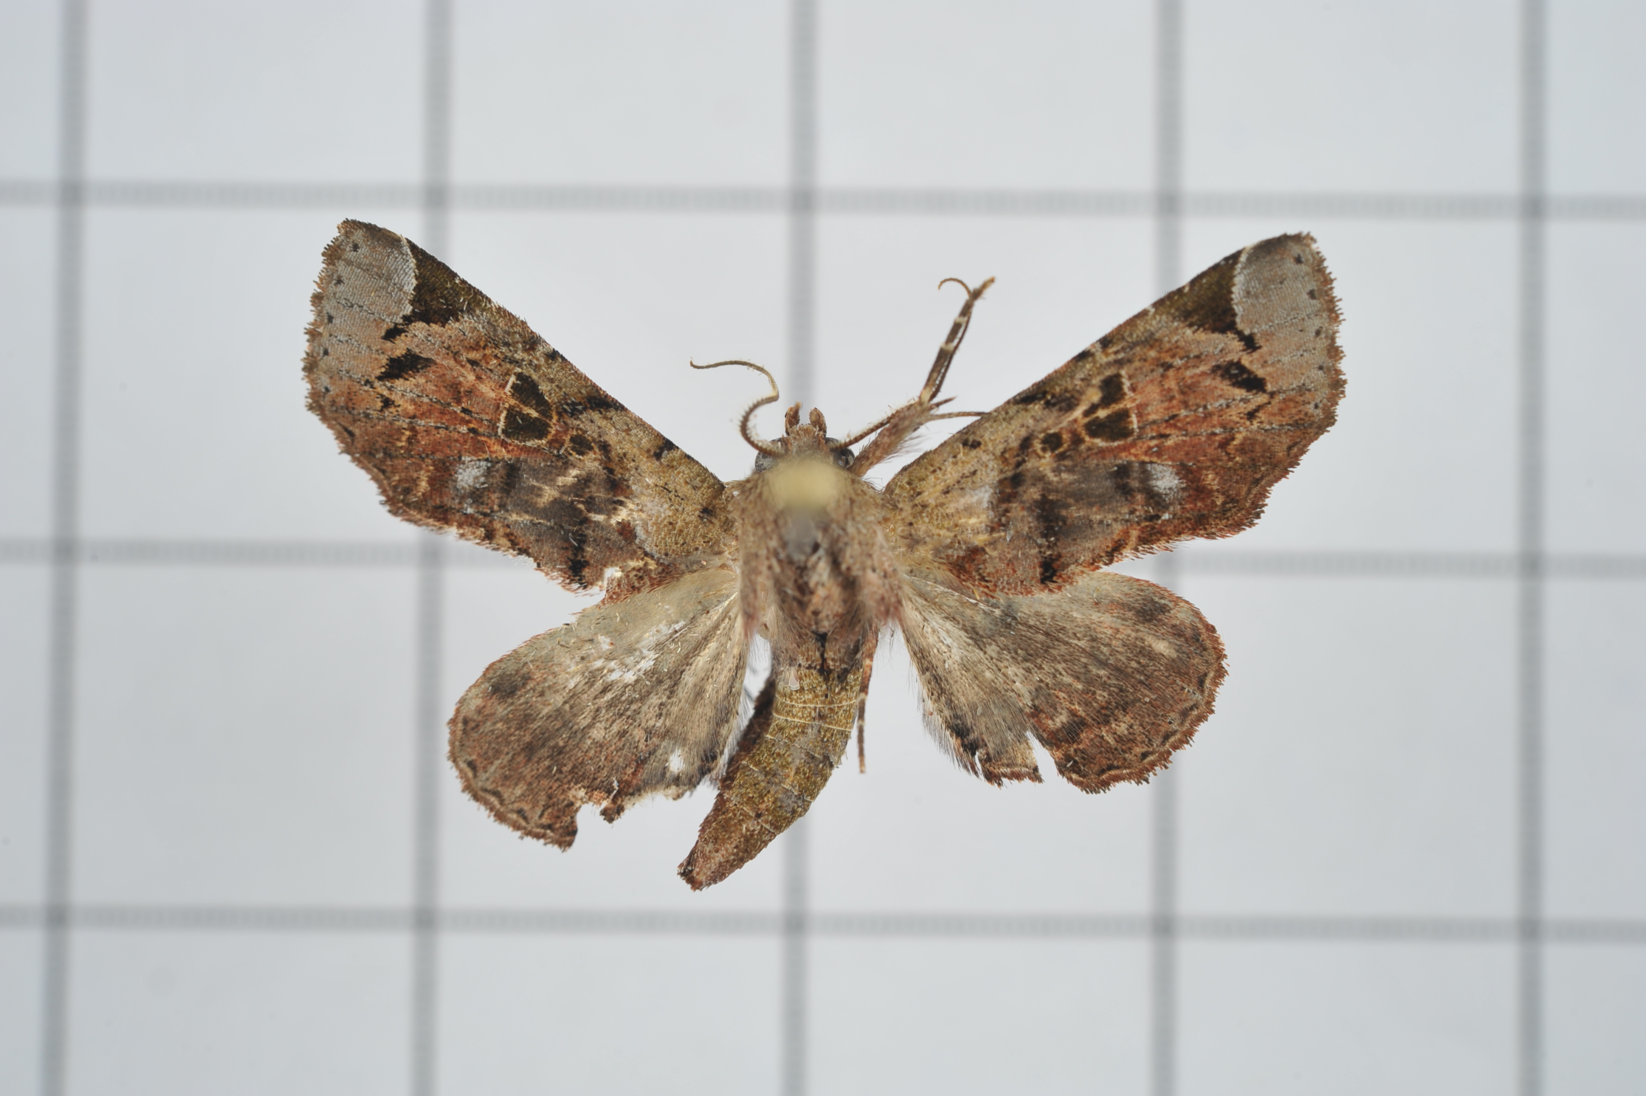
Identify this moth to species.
Atacira affinis
